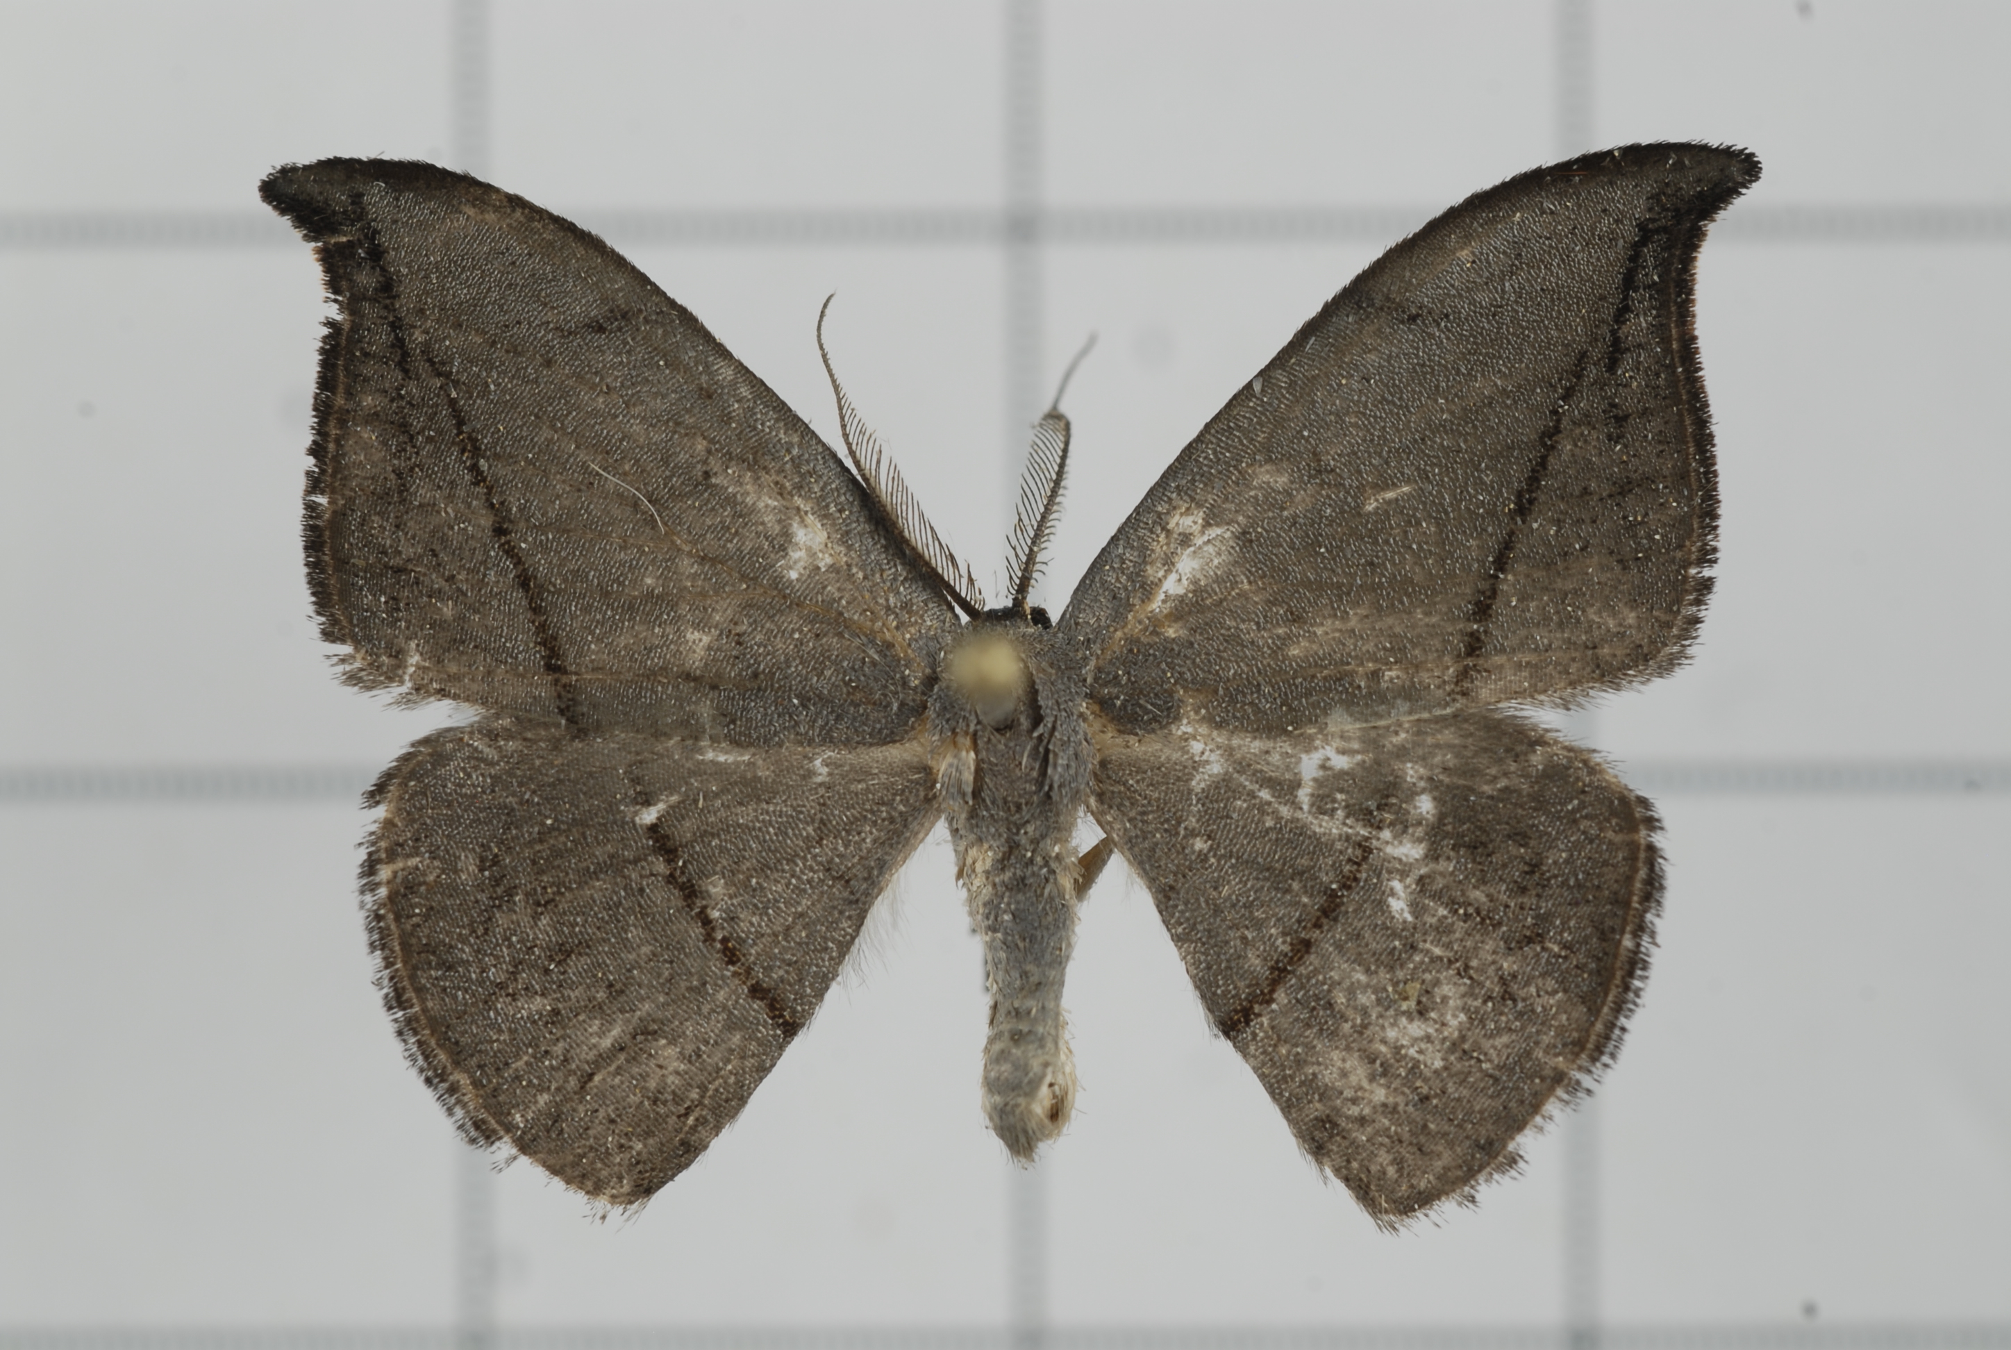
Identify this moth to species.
Albara reversaria opalescens
